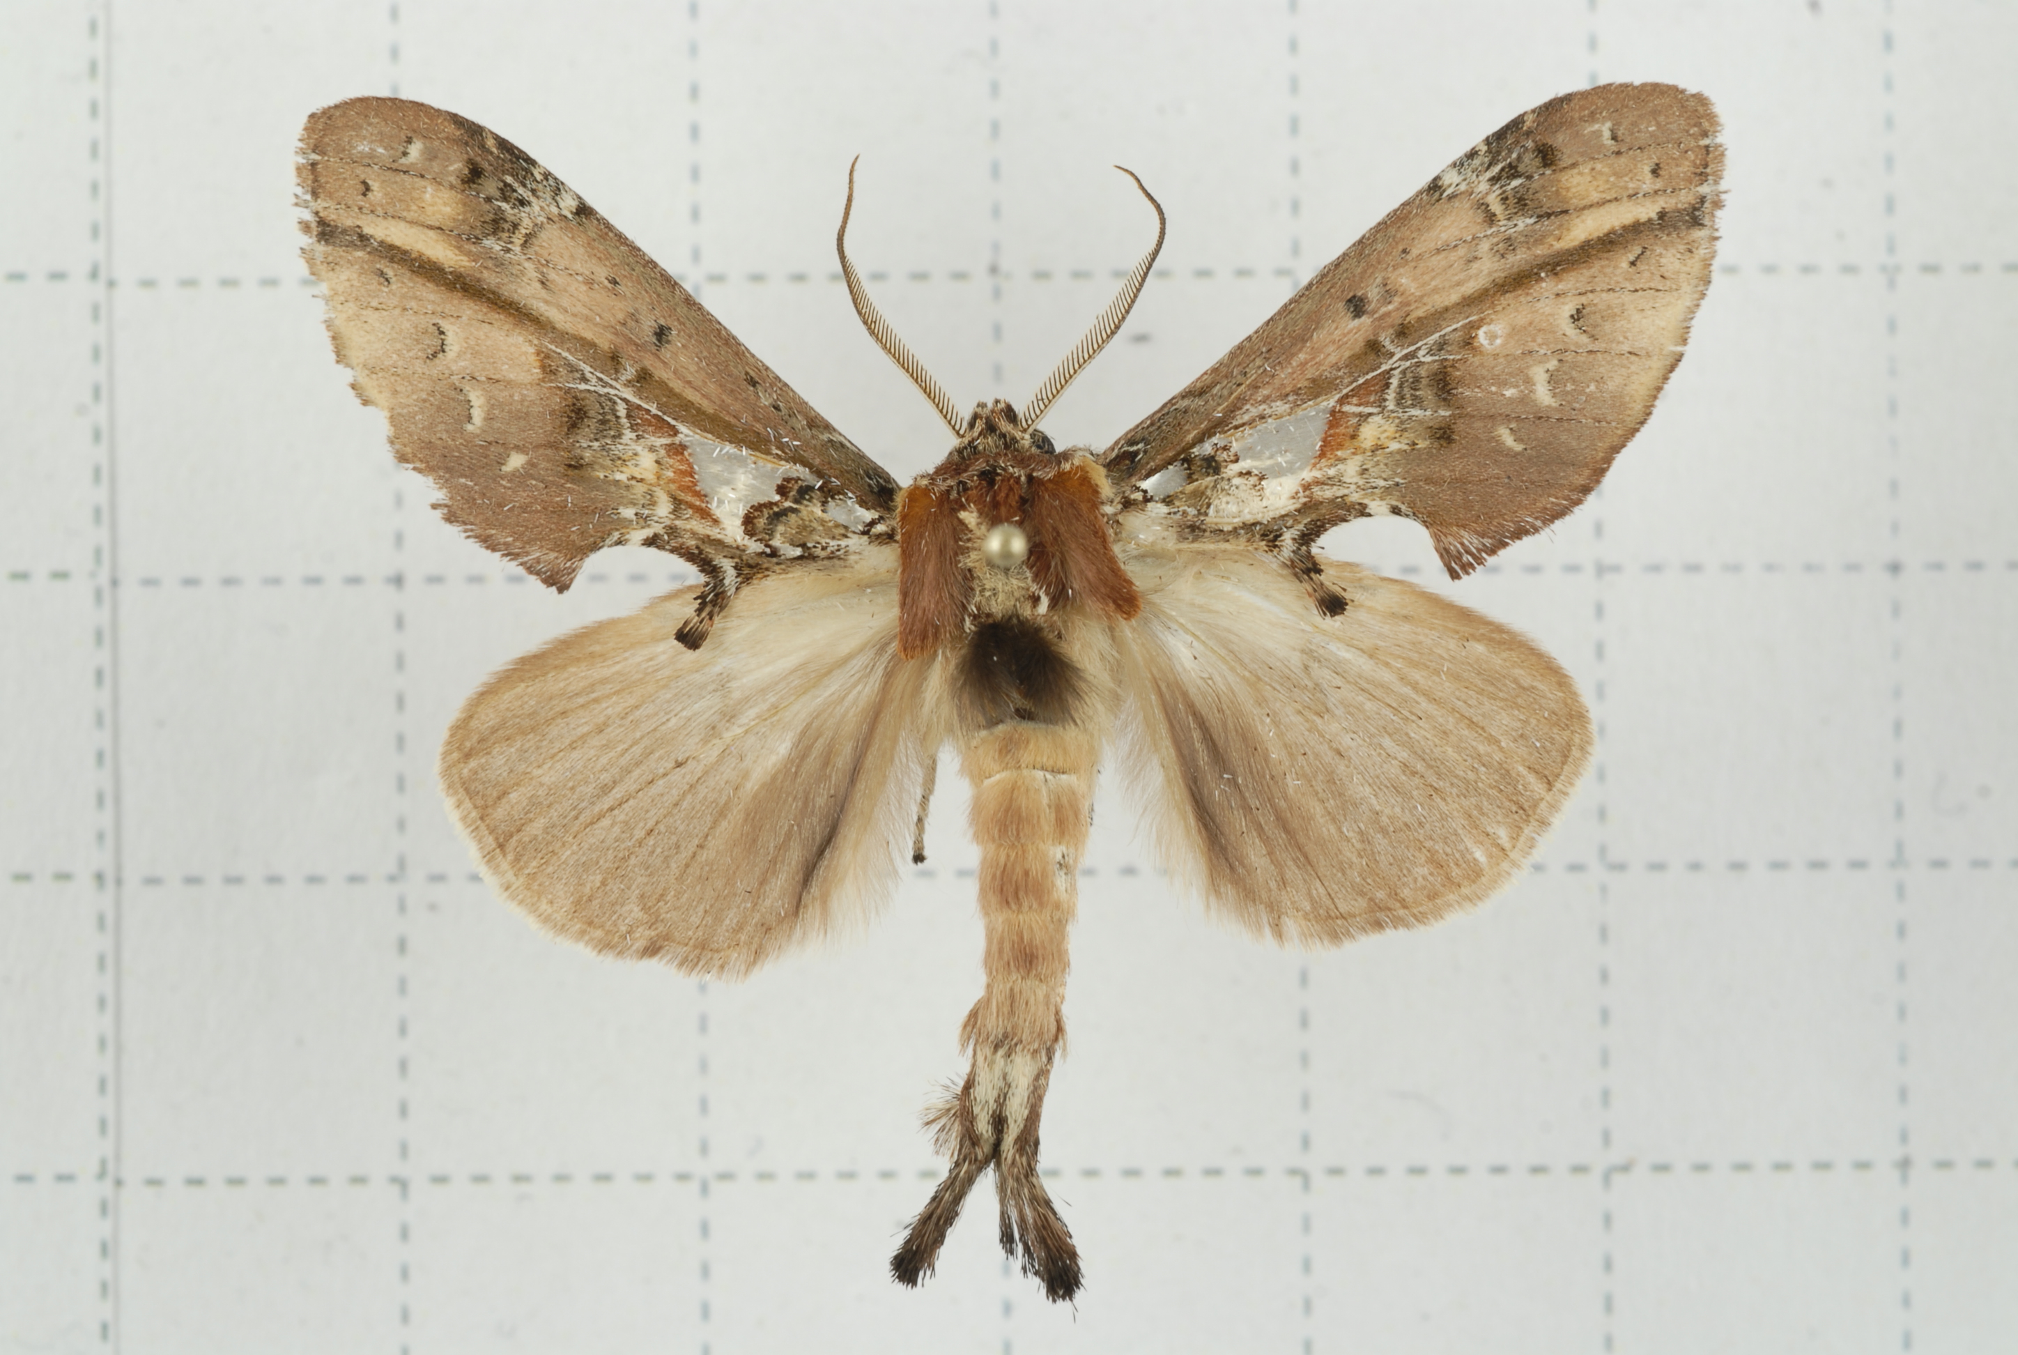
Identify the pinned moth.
Ginshachia elongata
